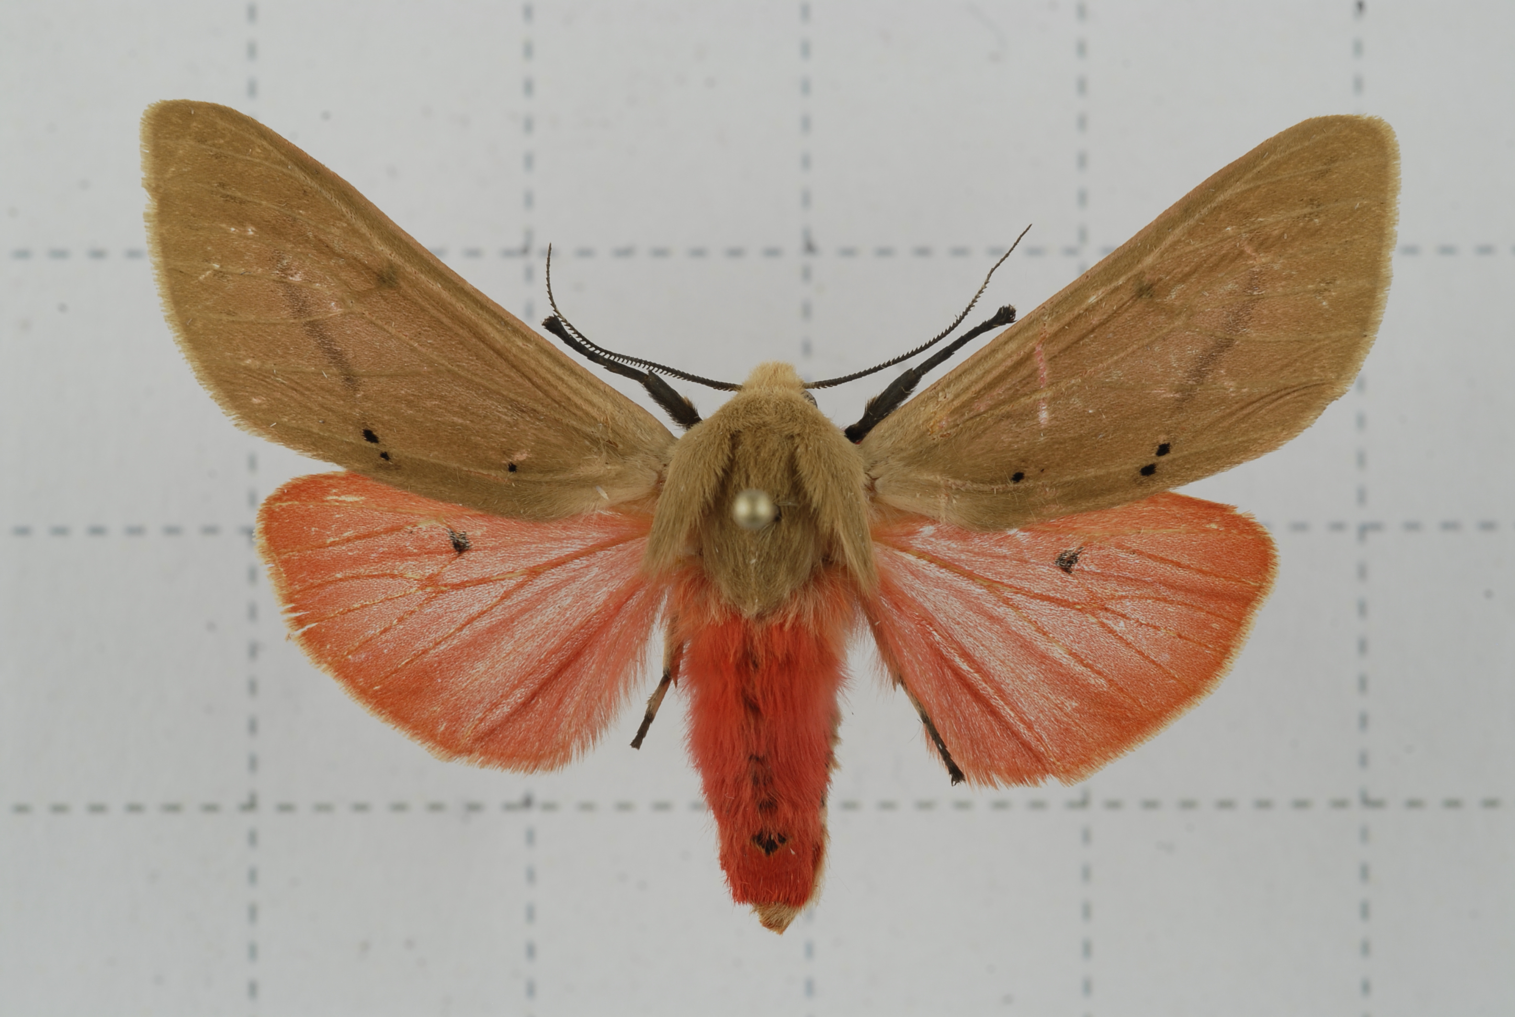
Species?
Spilarctia wilemani
